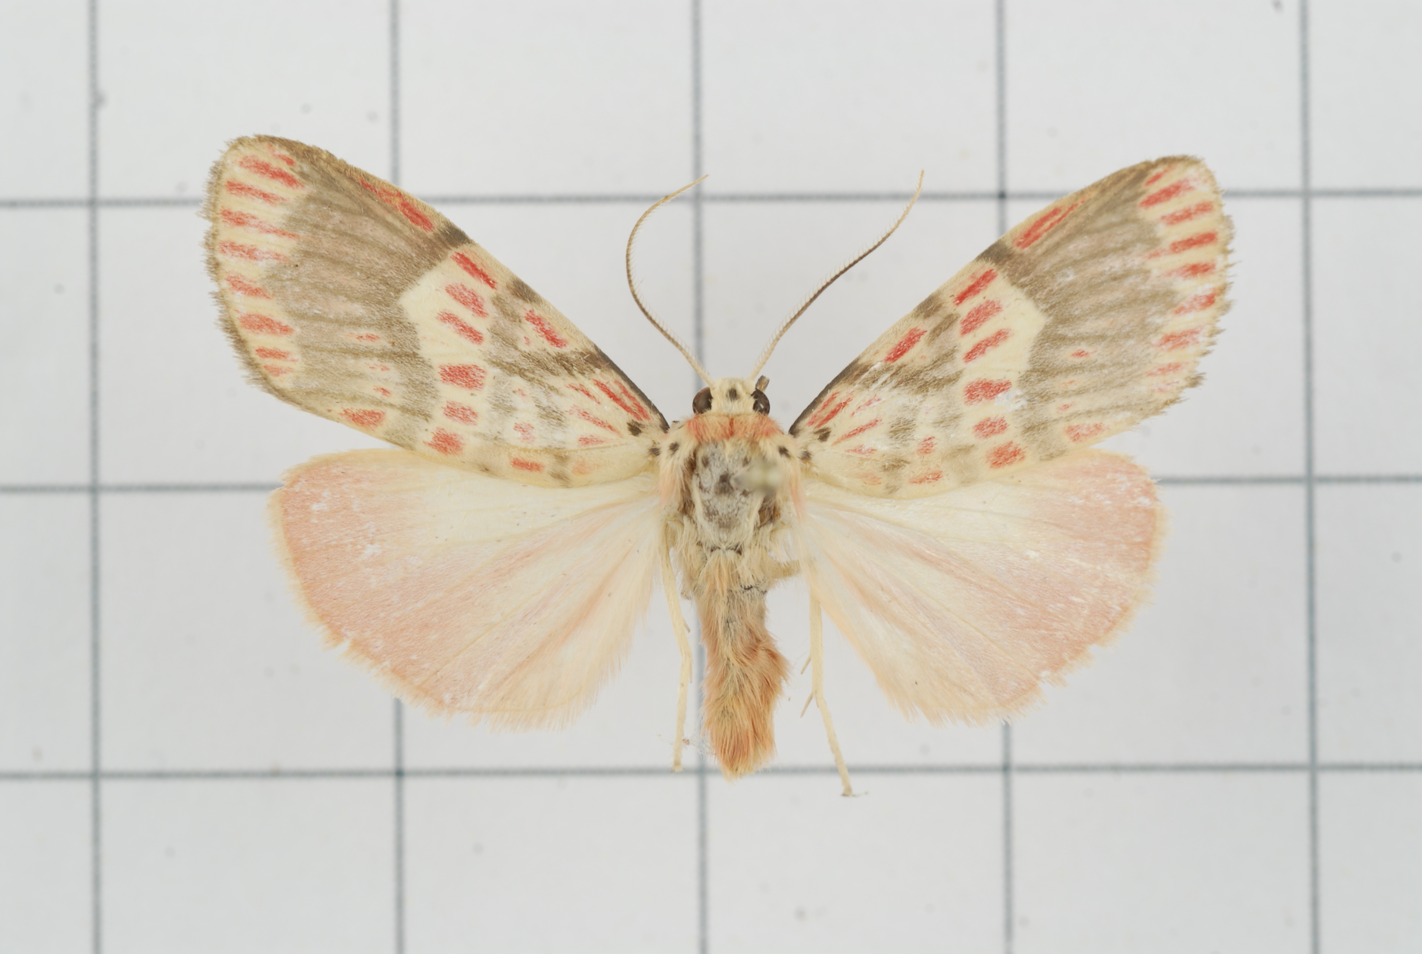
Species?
Barsine fuscozonata
